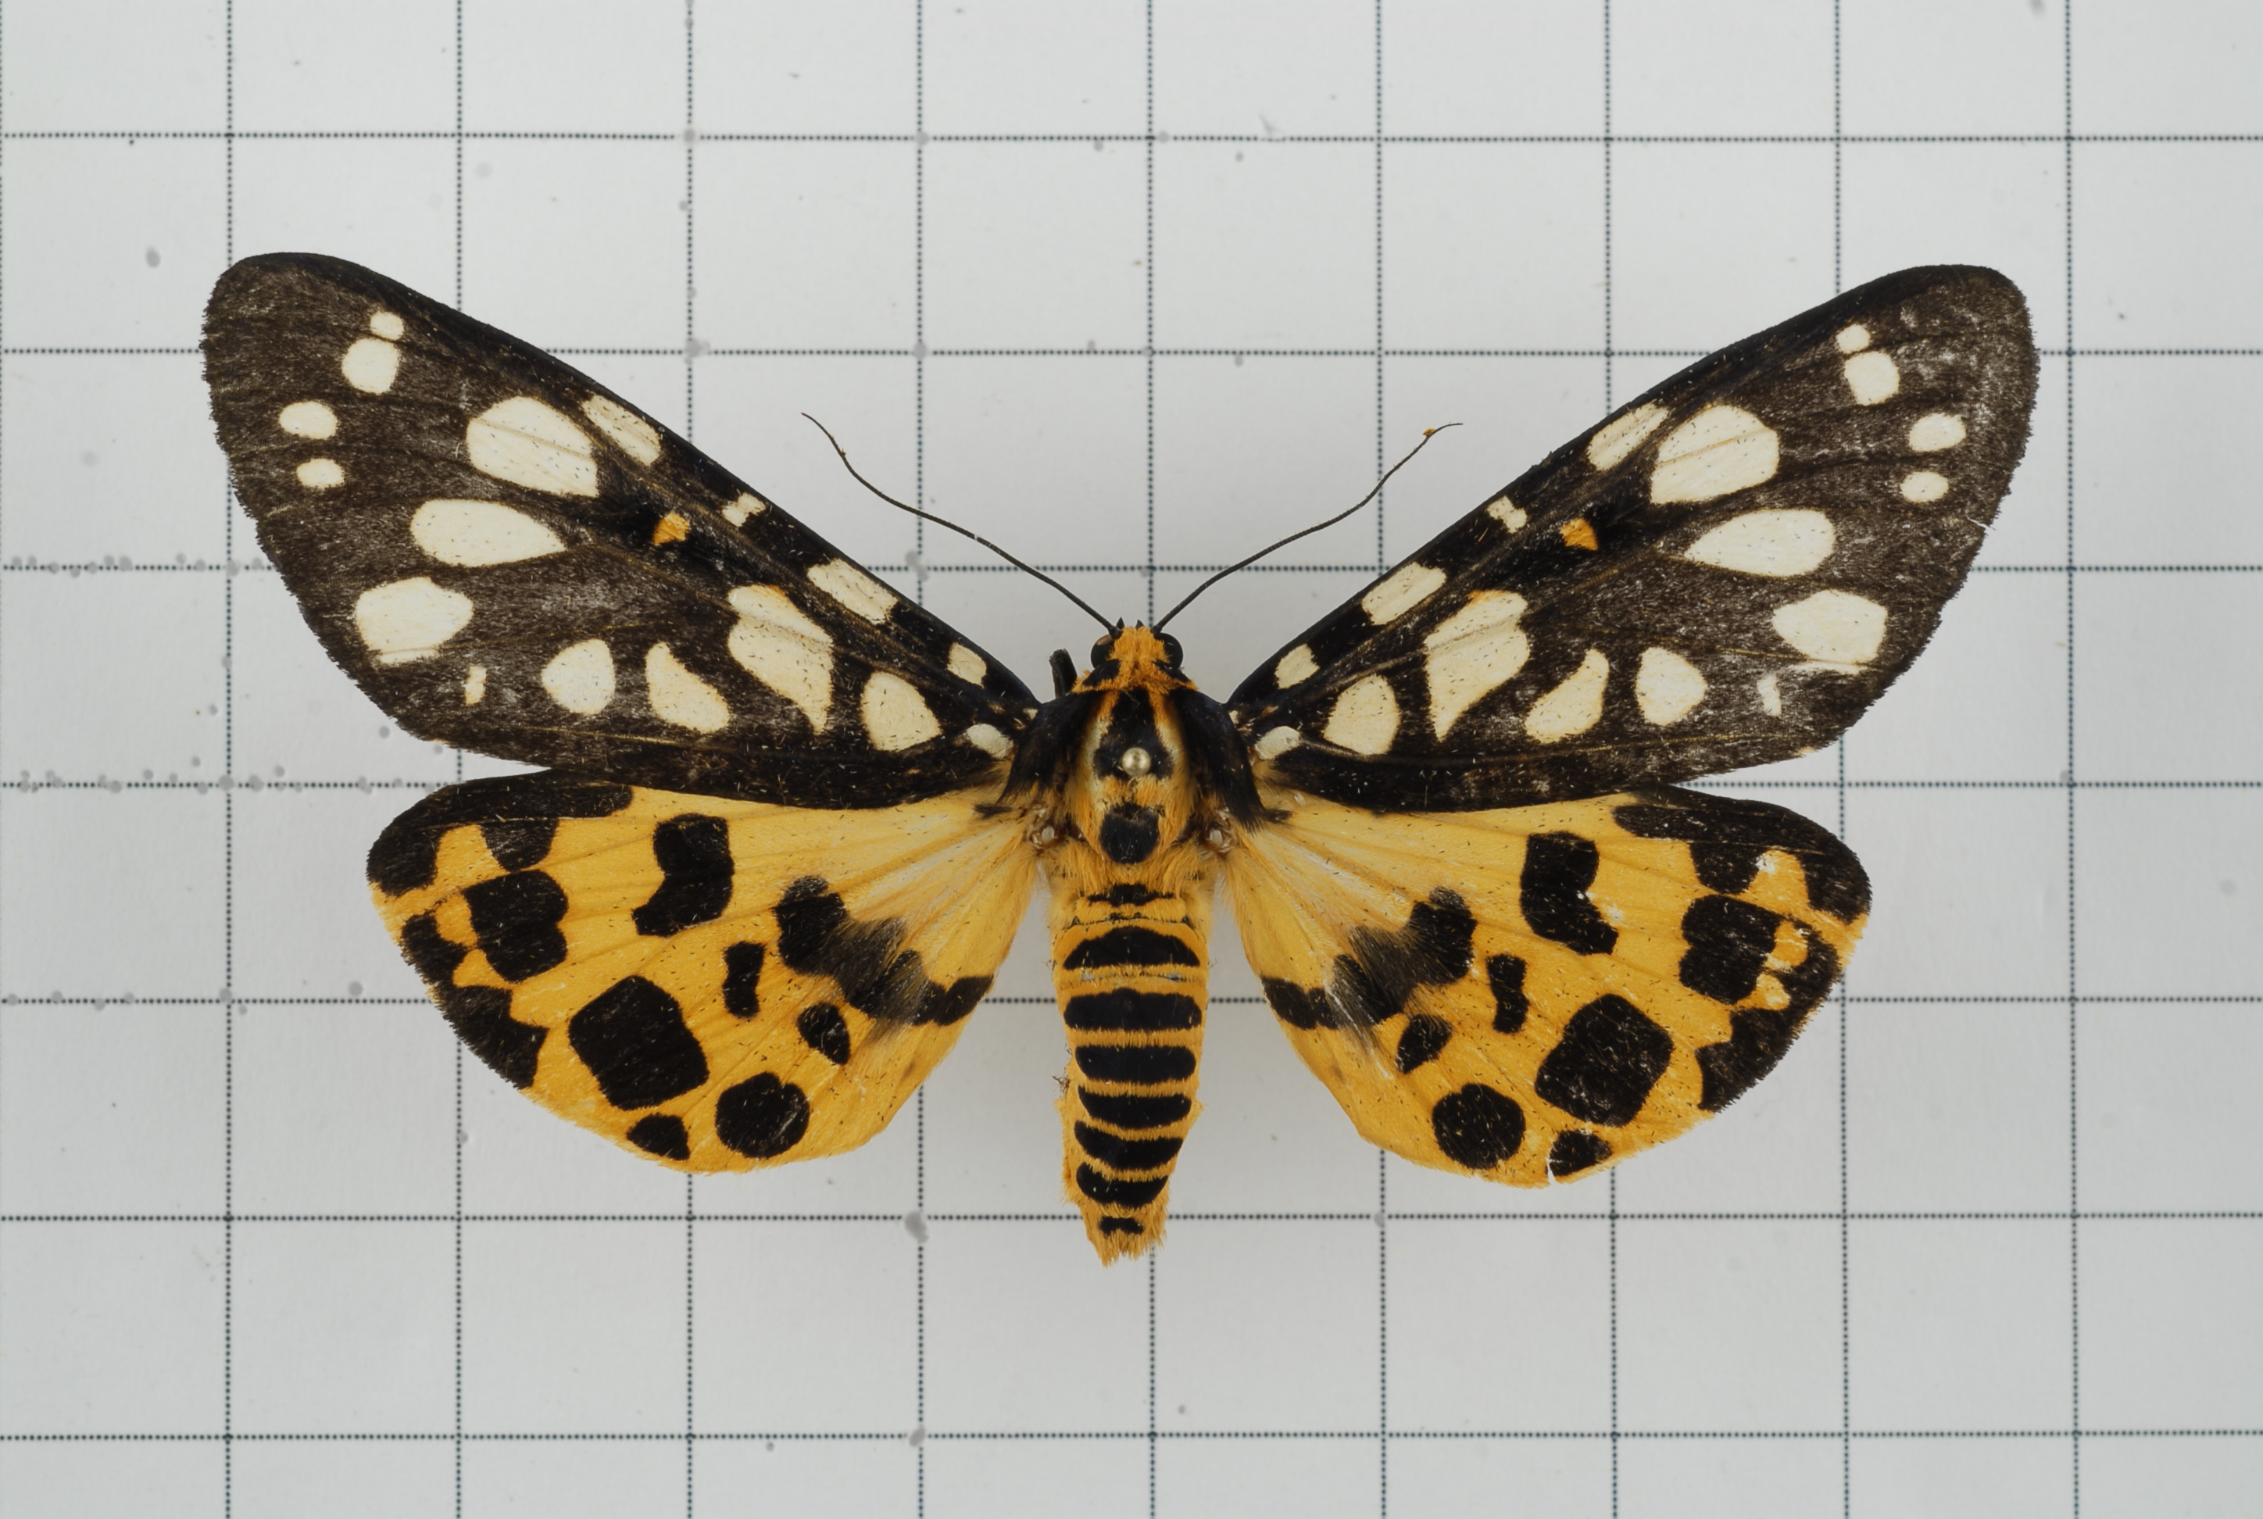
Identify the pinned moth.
Aglaomorpha histrio formosana
